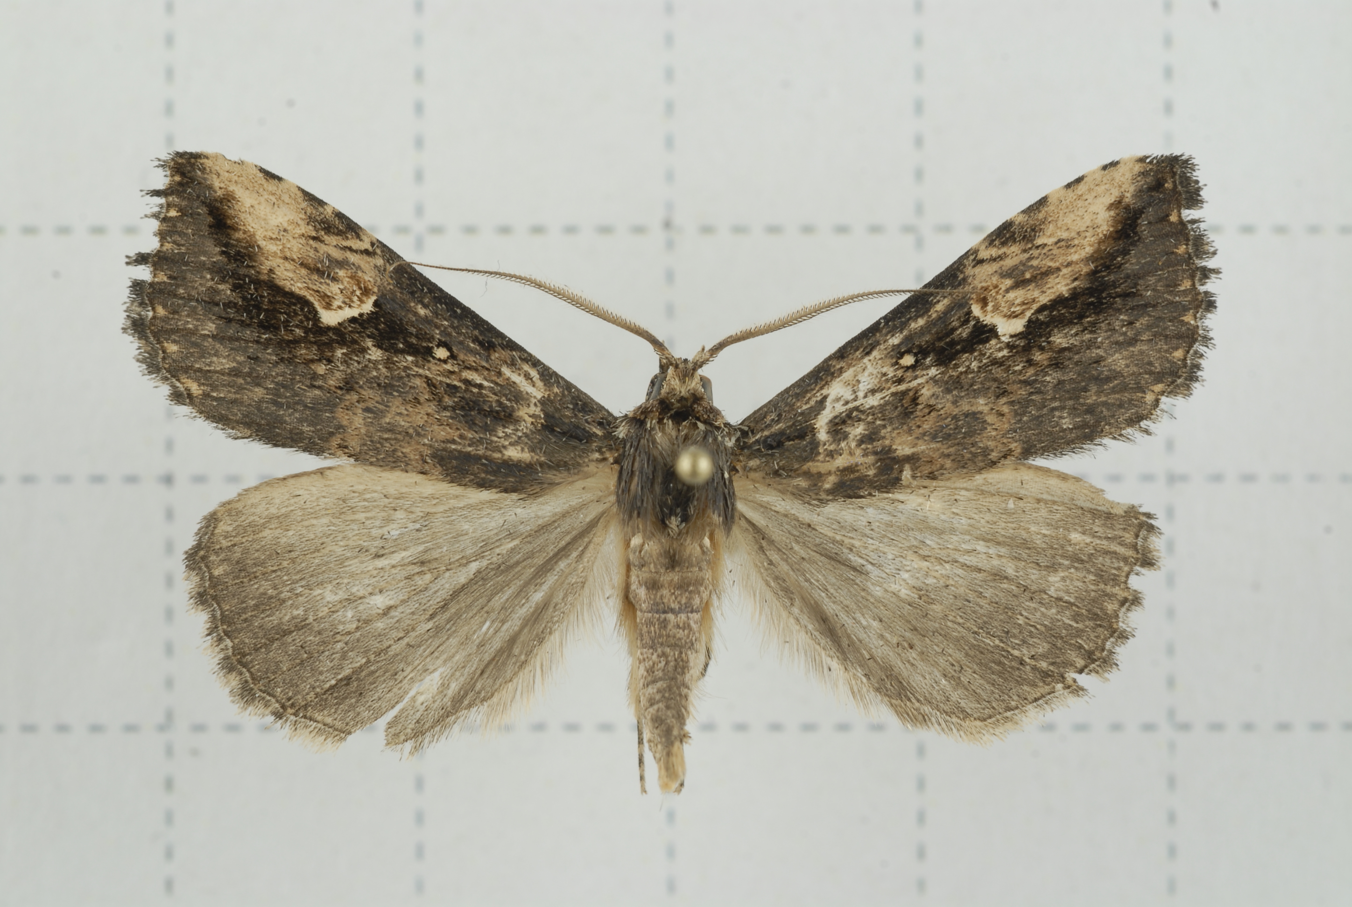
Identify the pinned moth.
Pseudosphetta moorei
